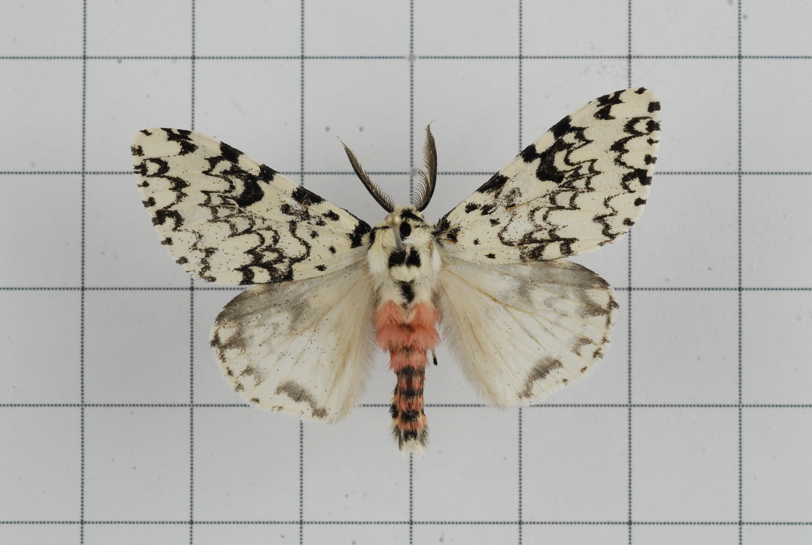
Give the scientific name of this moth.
Lymantria concolor concolor
